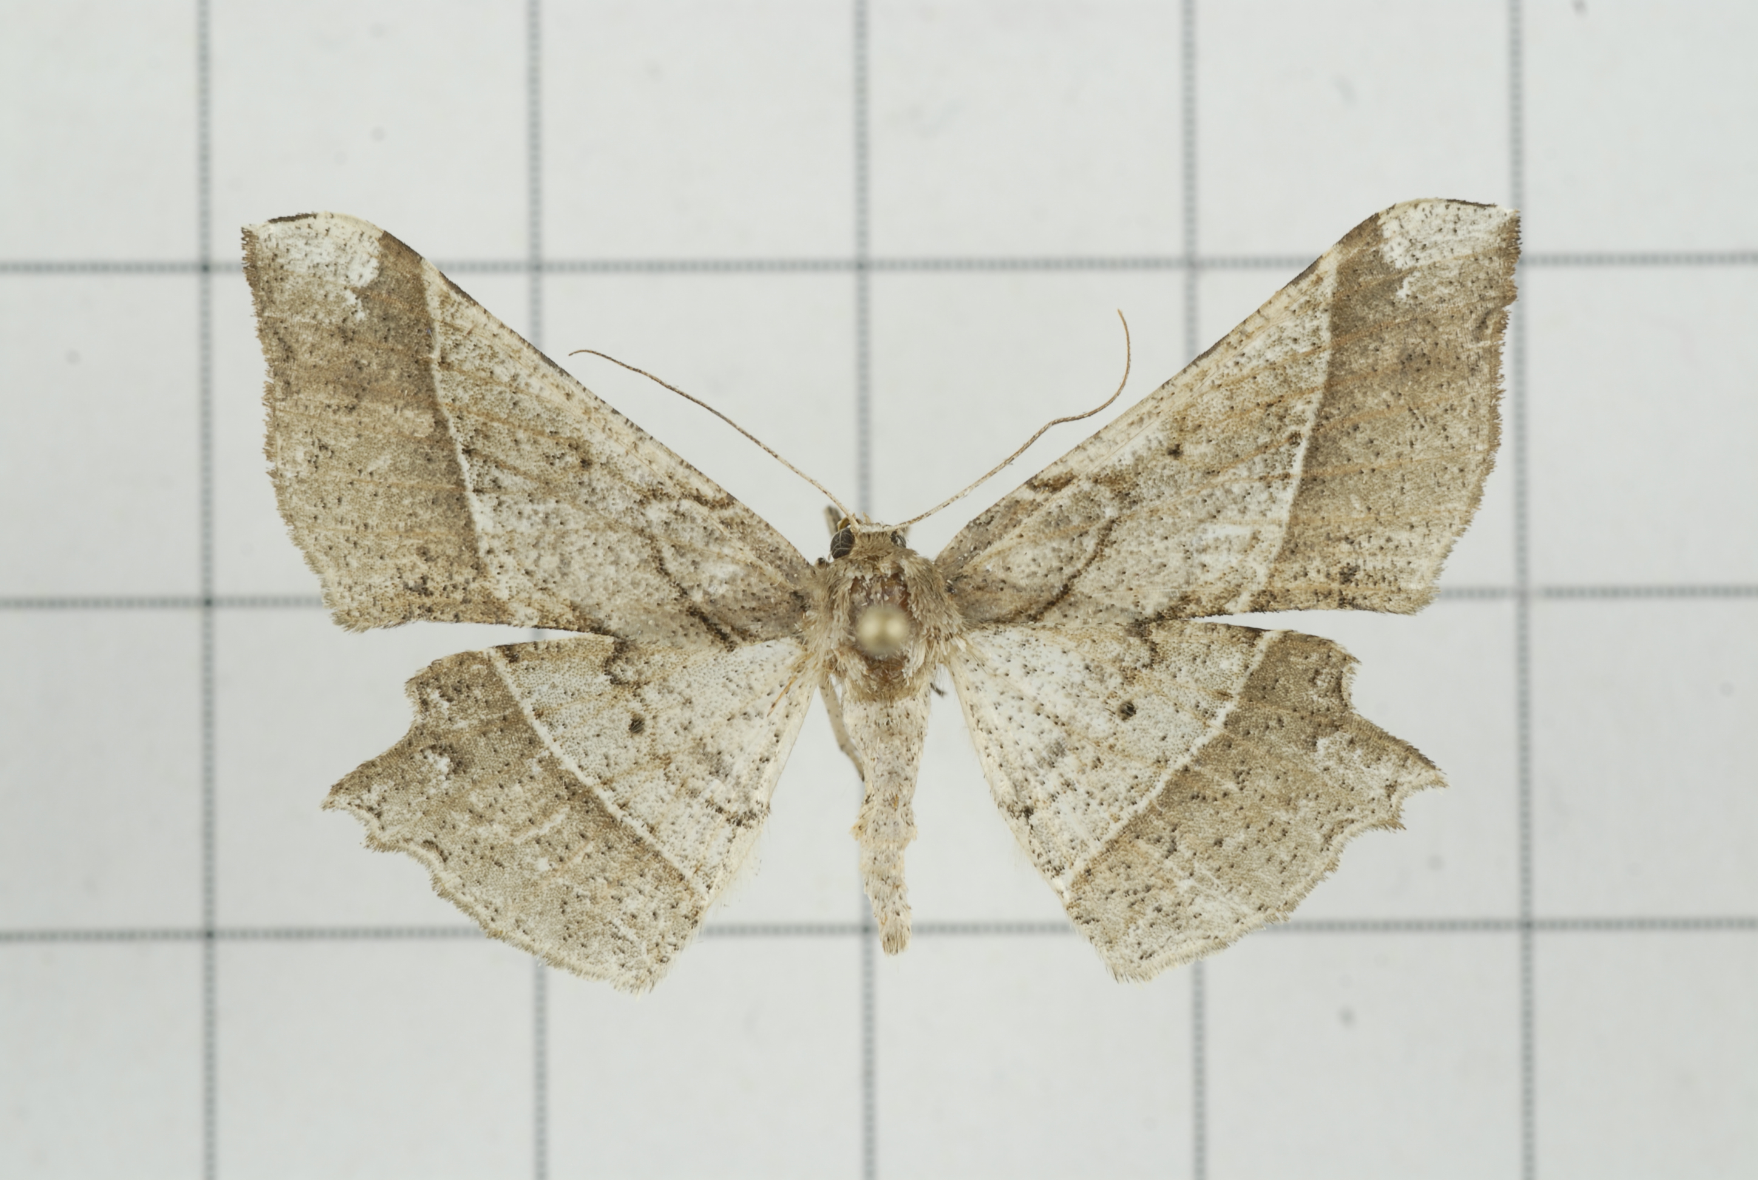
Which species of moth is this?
Krananda latimarginaria
